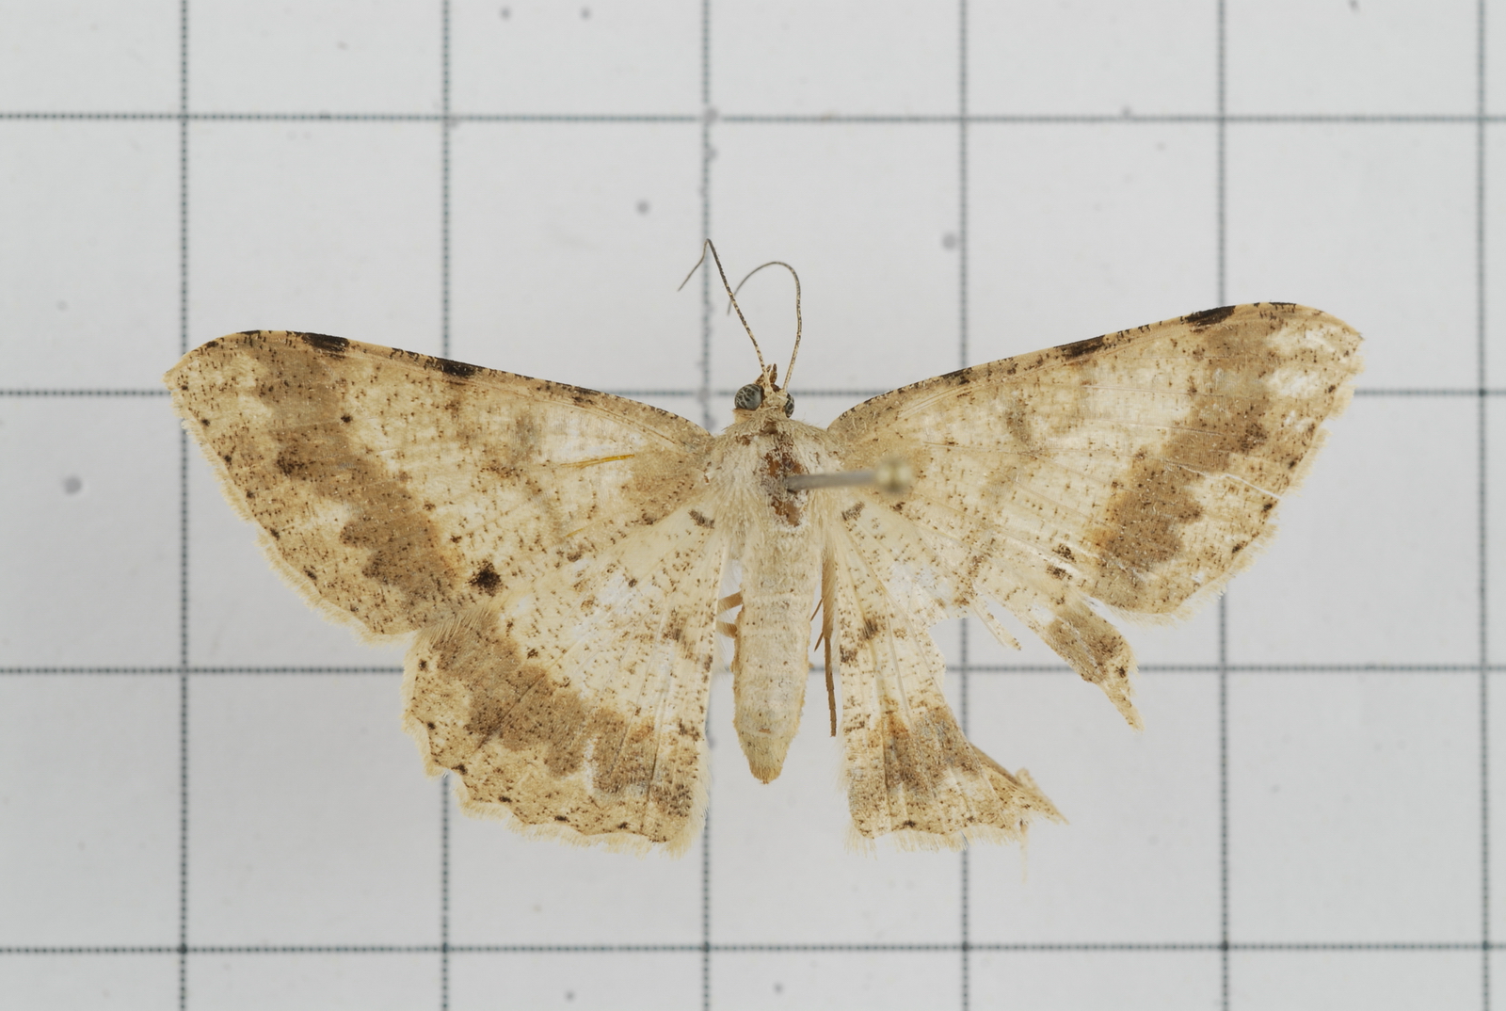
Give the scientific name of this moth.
Luxiaria emphatica
